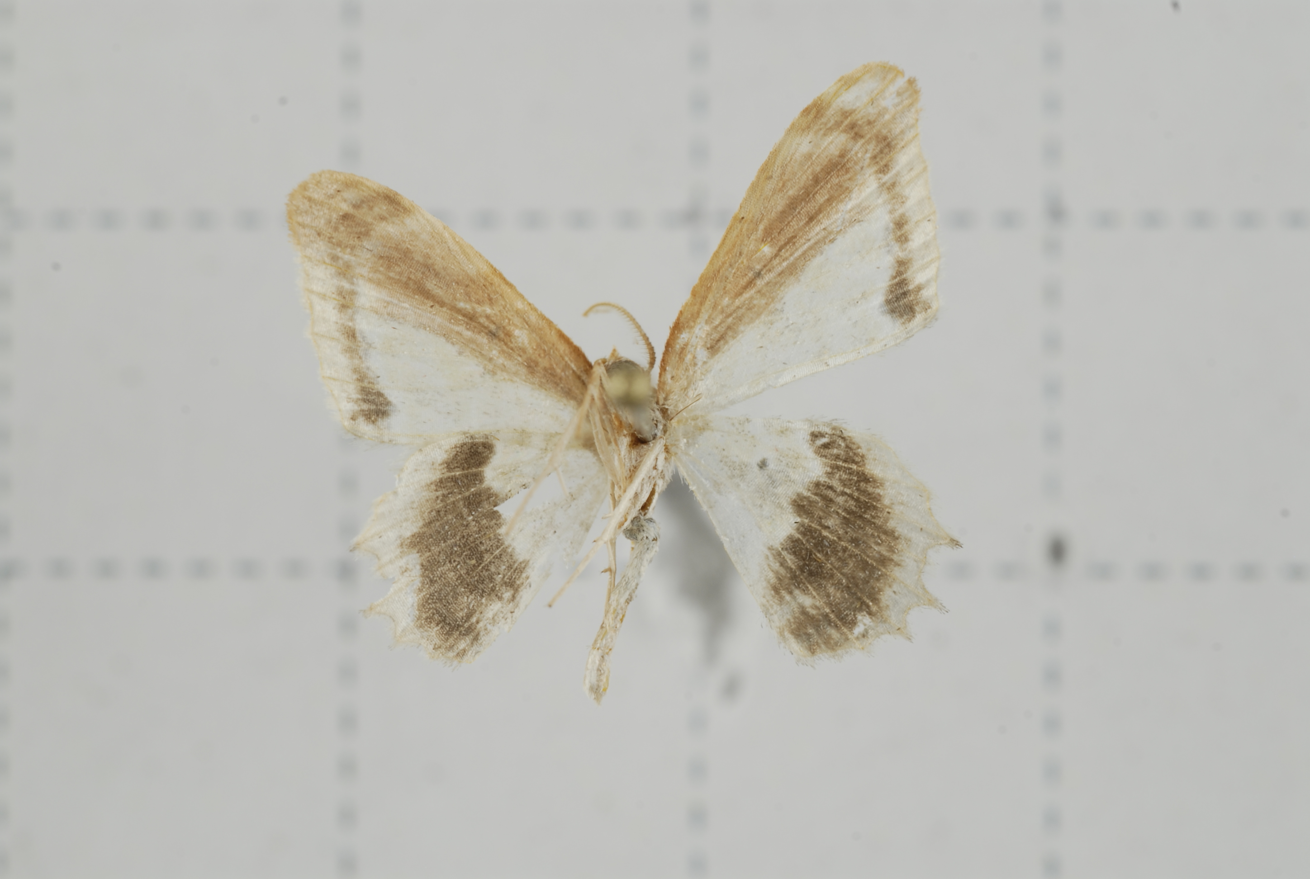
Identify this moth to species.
Acolutha pulchella semifulva
